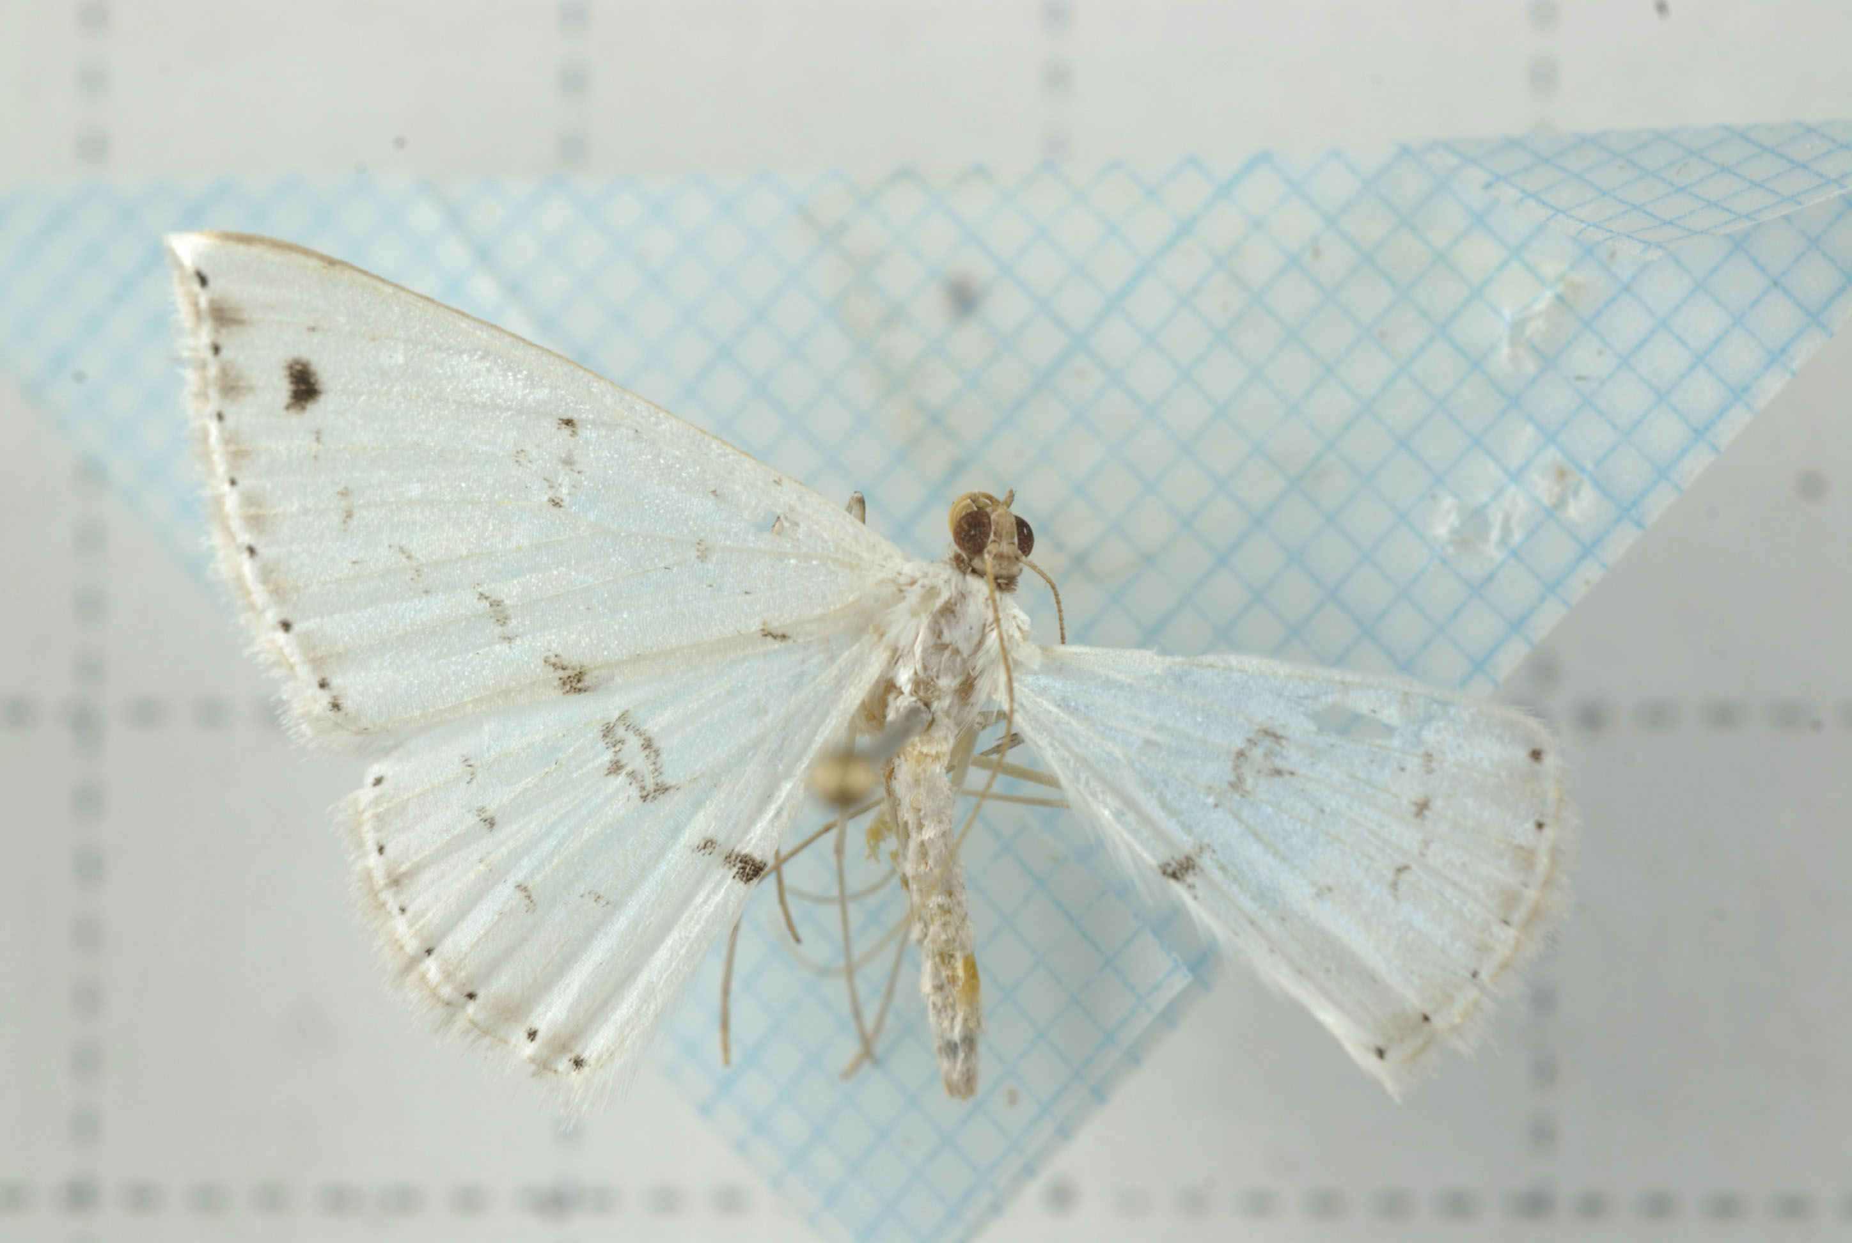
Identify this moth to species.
Derambila dentifera
